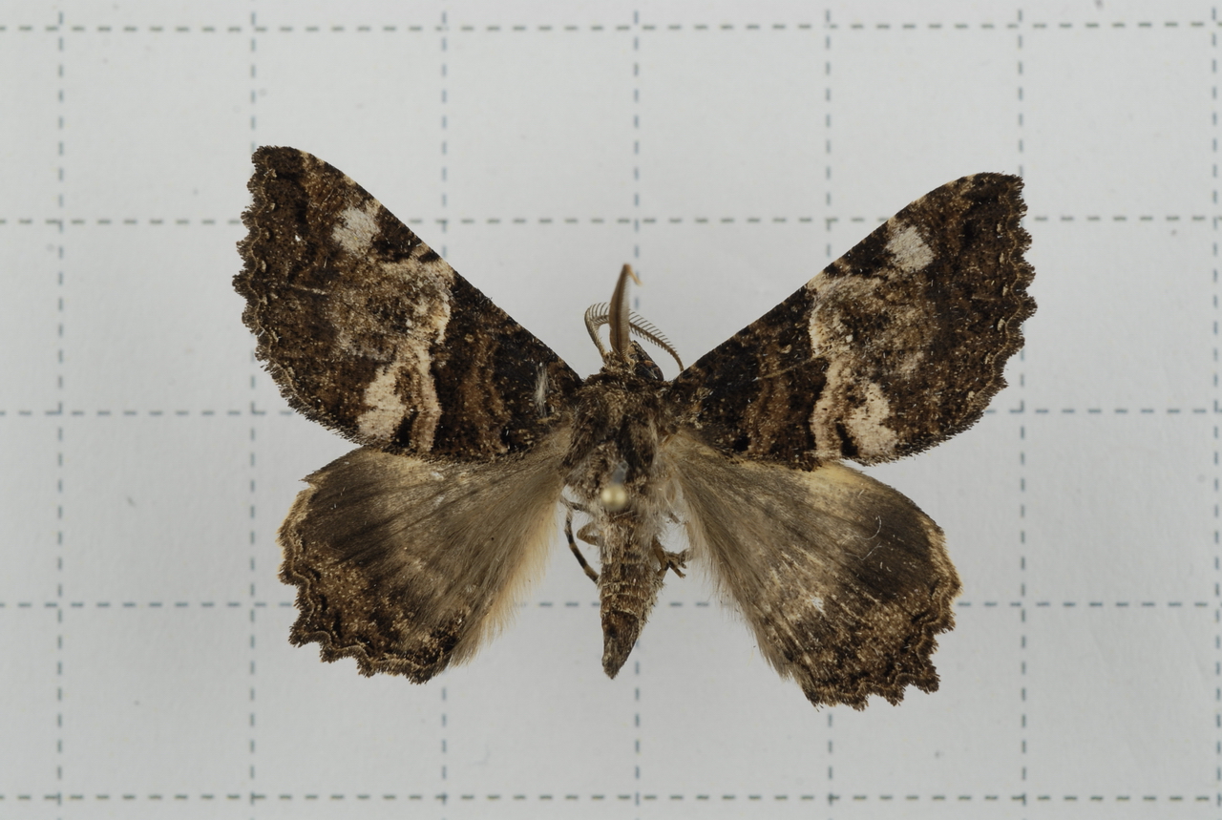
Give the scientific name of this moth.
Daddala lucilla
